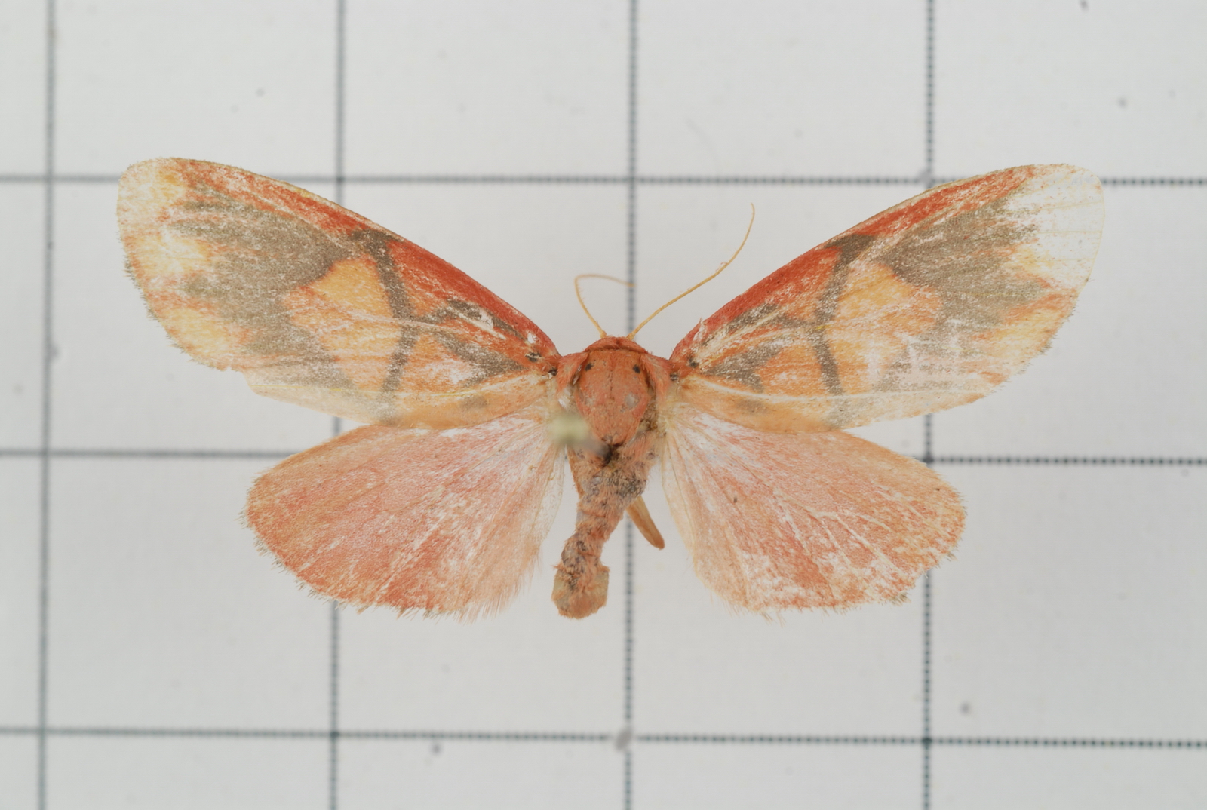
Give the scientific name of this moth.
Matsumursine horishanella
